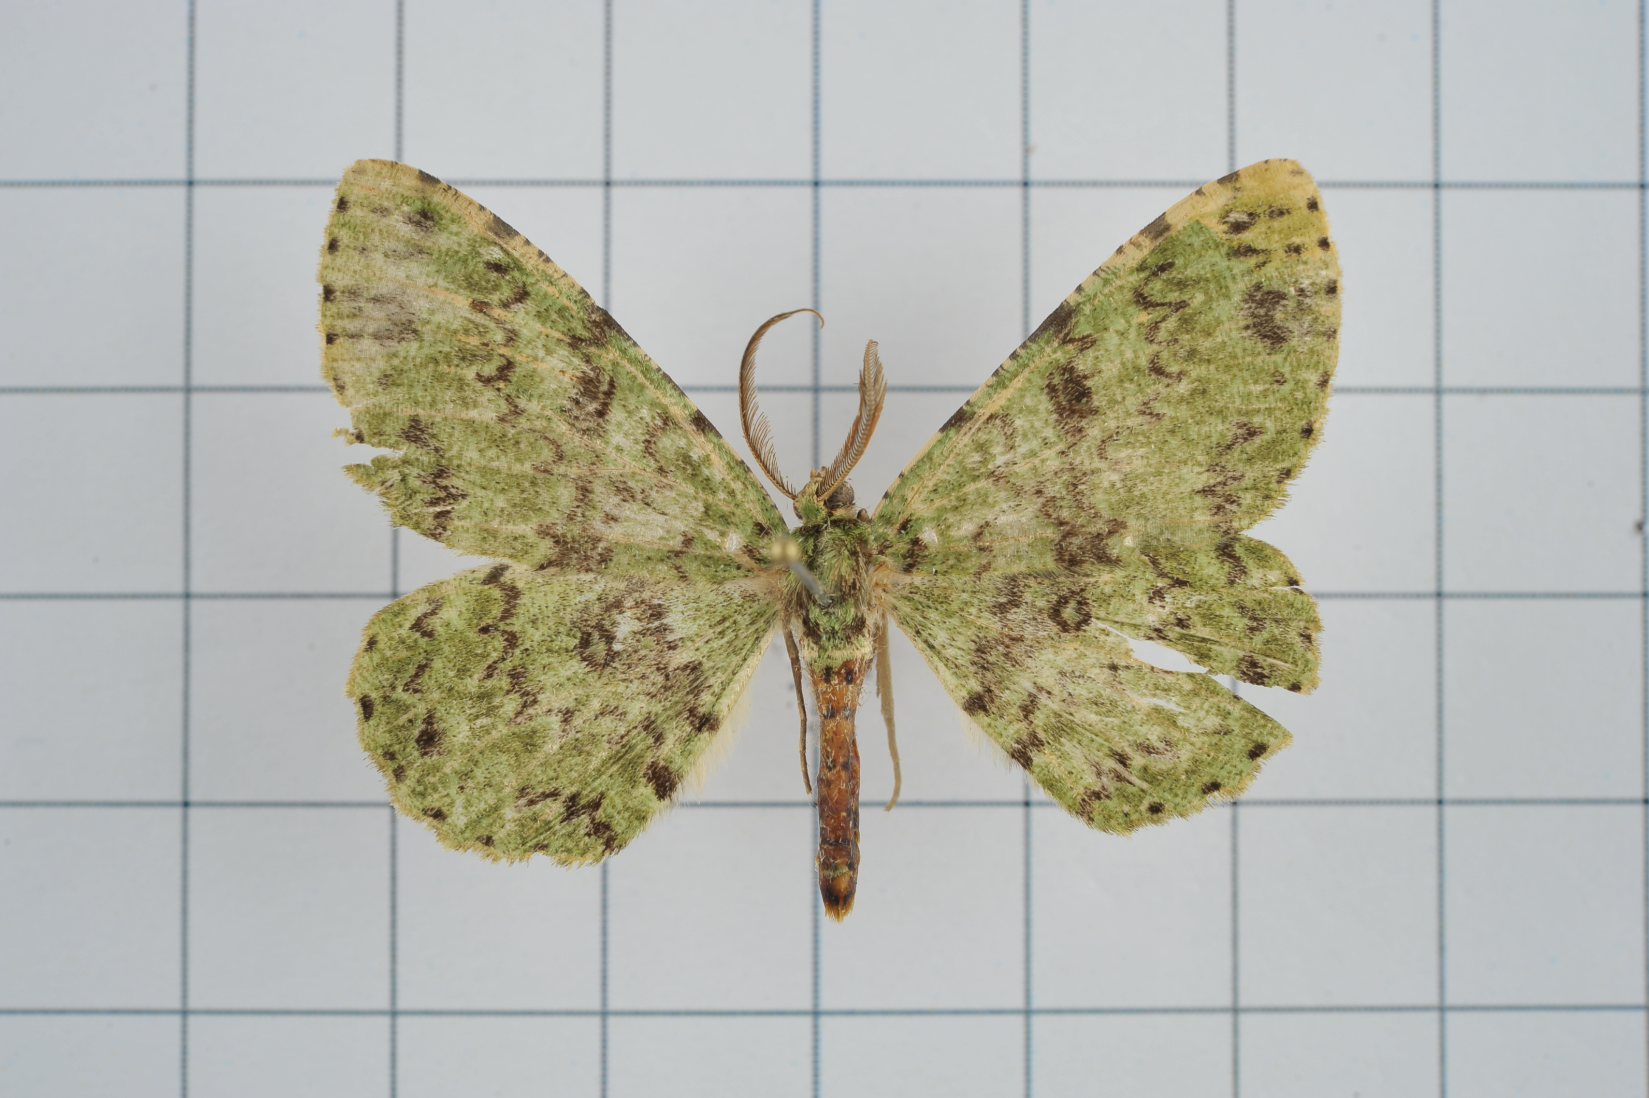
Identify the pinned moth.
Ophthalmitis herbidaria
